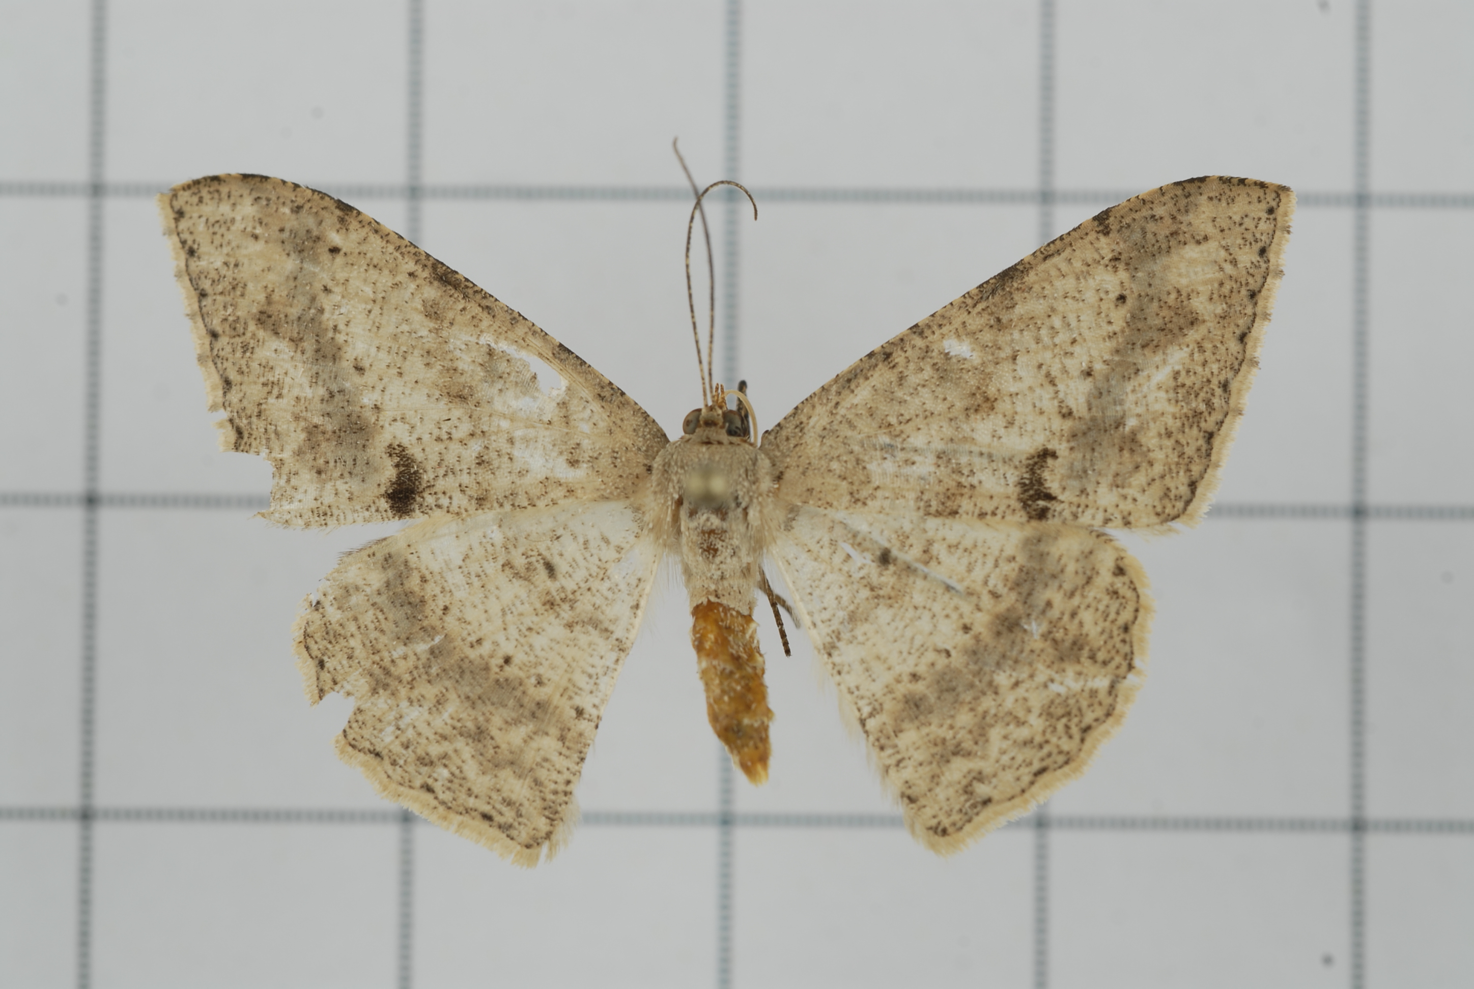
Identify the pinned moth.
Luxiaria mitorrhaphes
